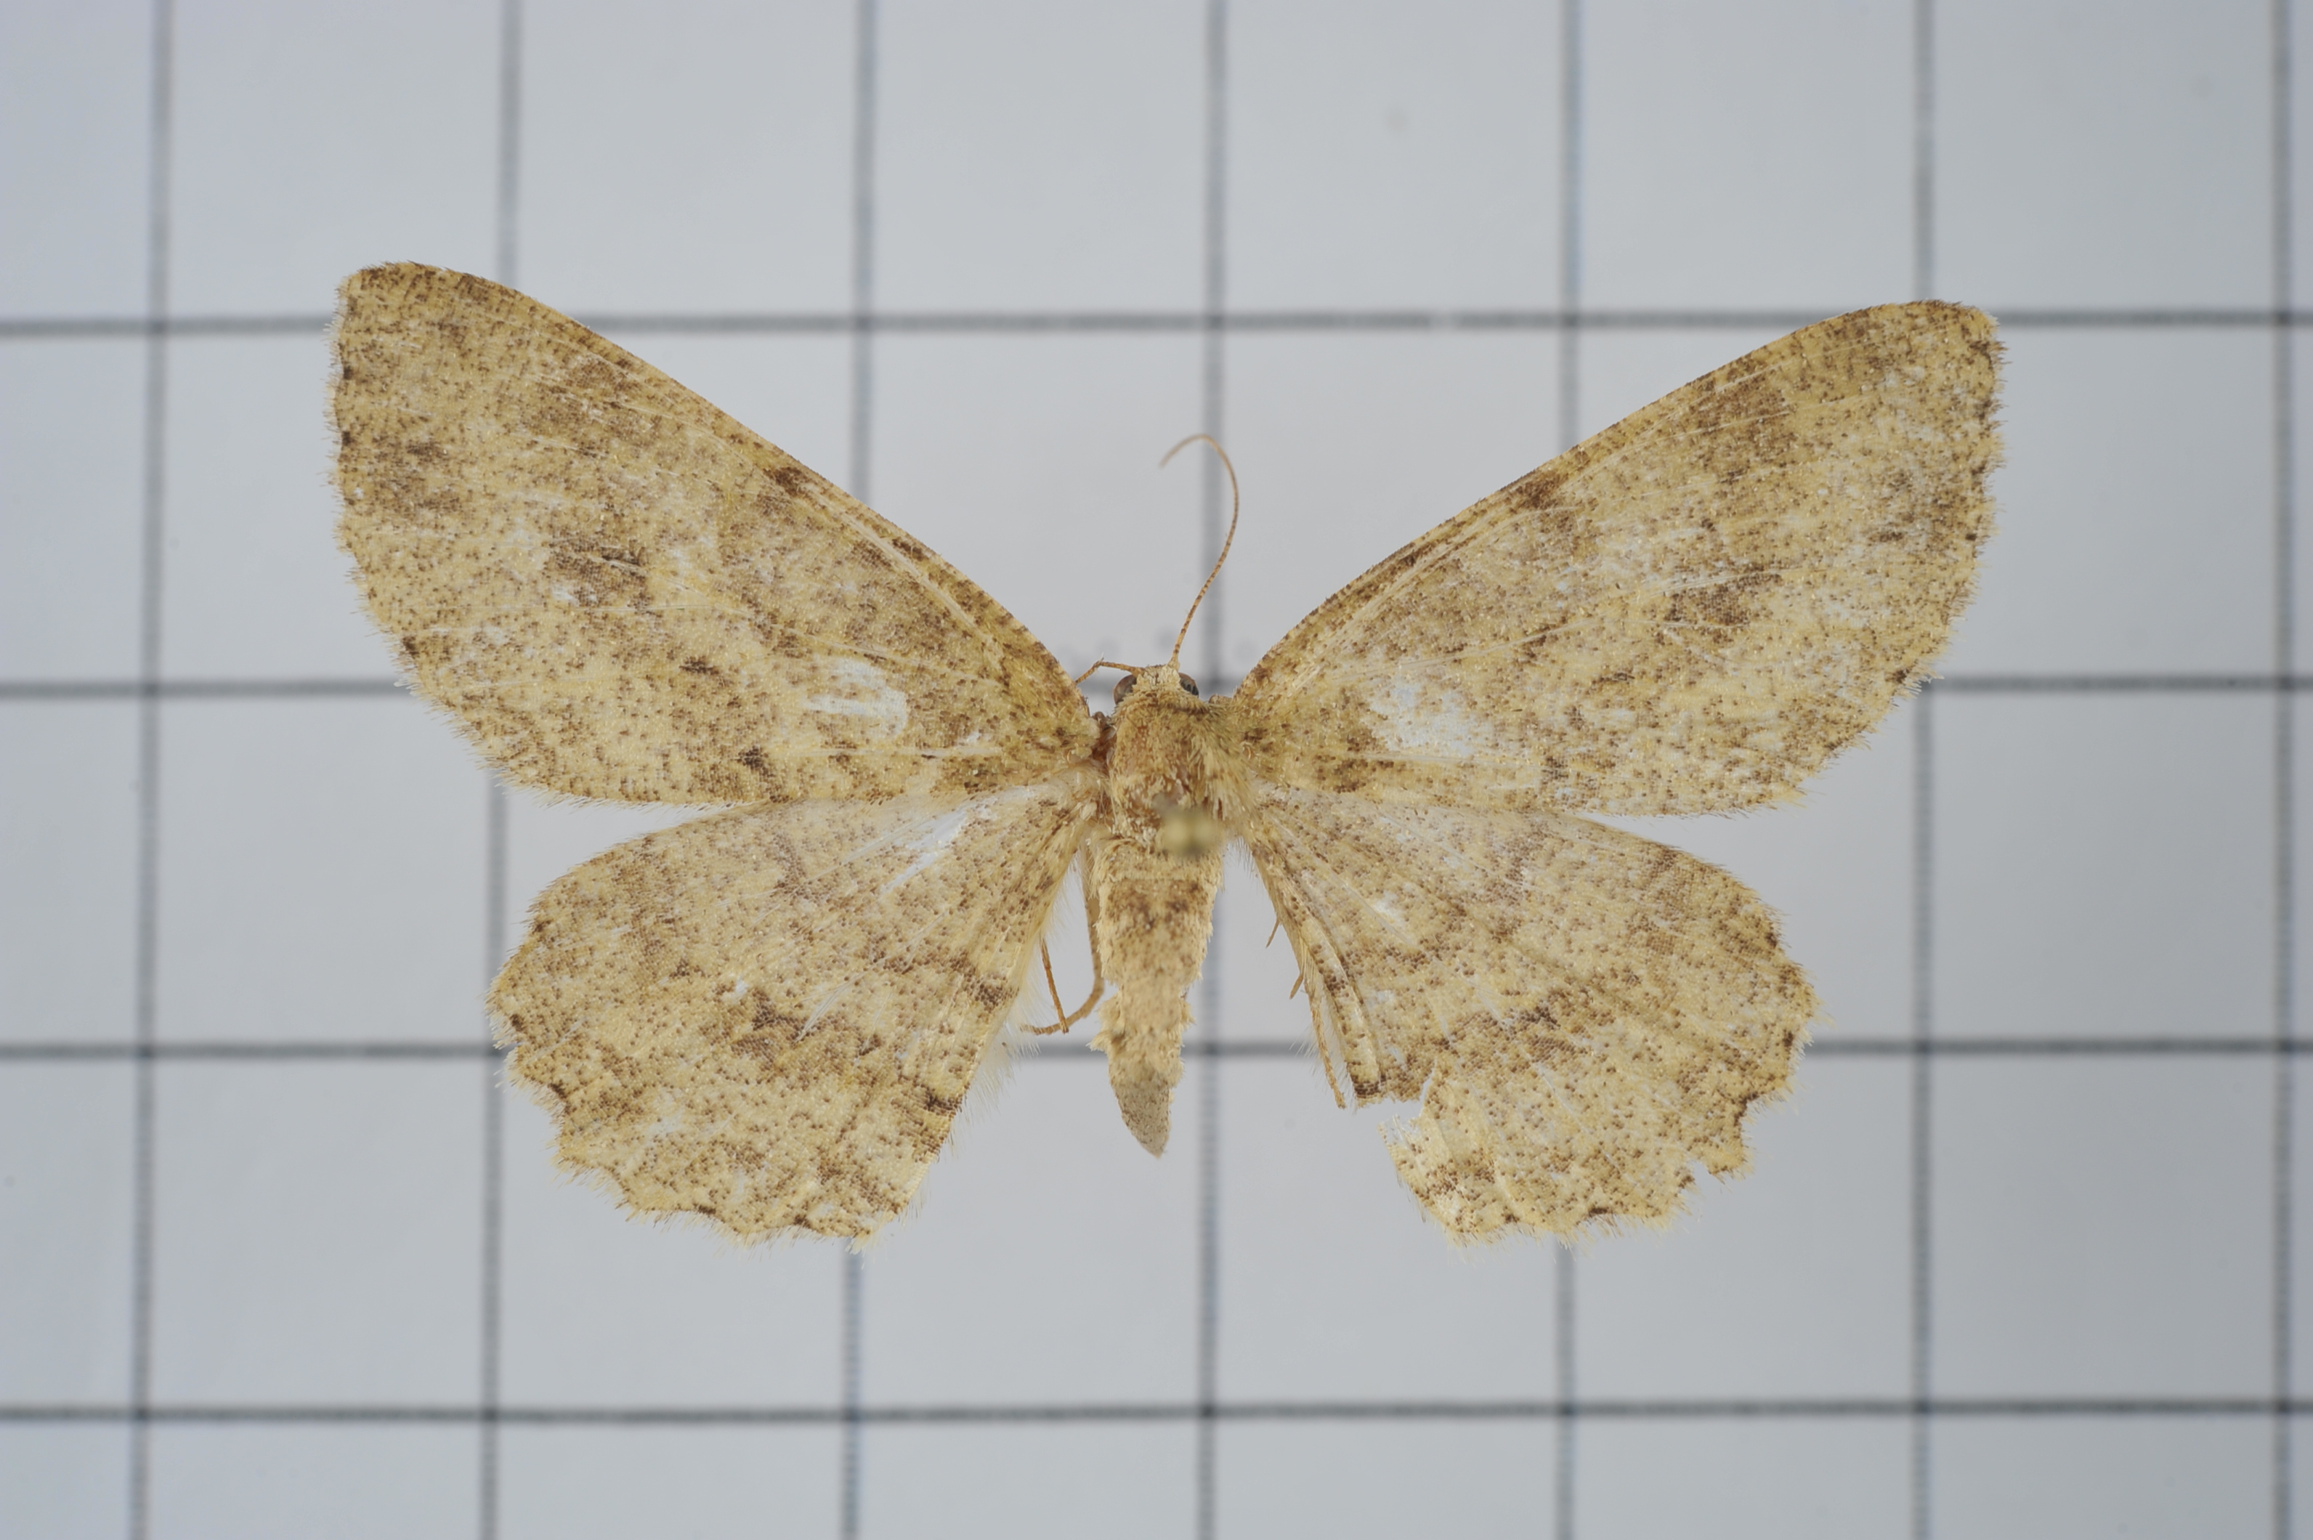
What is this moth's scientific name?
Ectropis excellens
